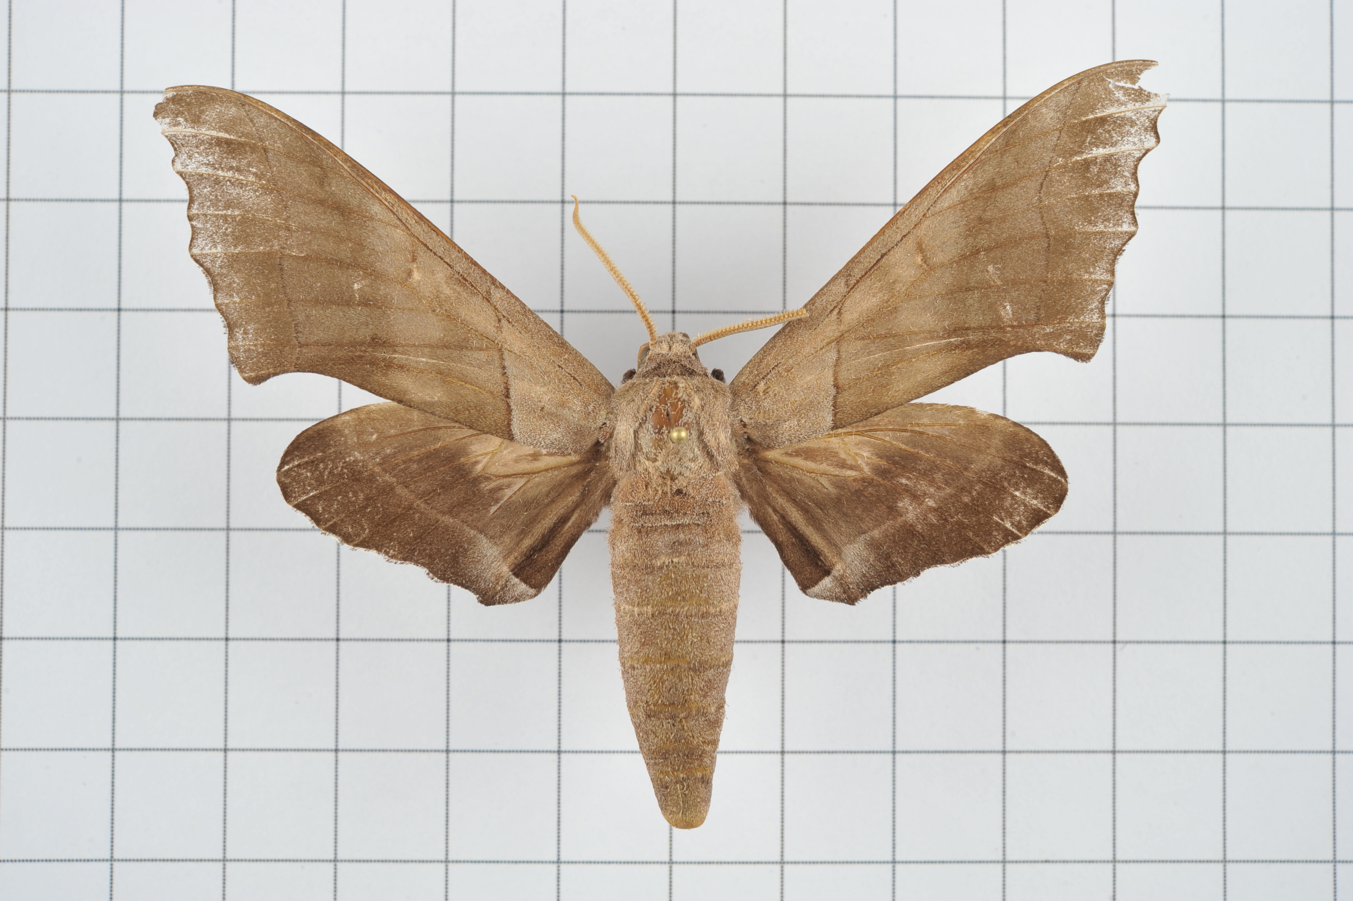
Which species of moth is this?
Polyptychus chinensis chinensis
